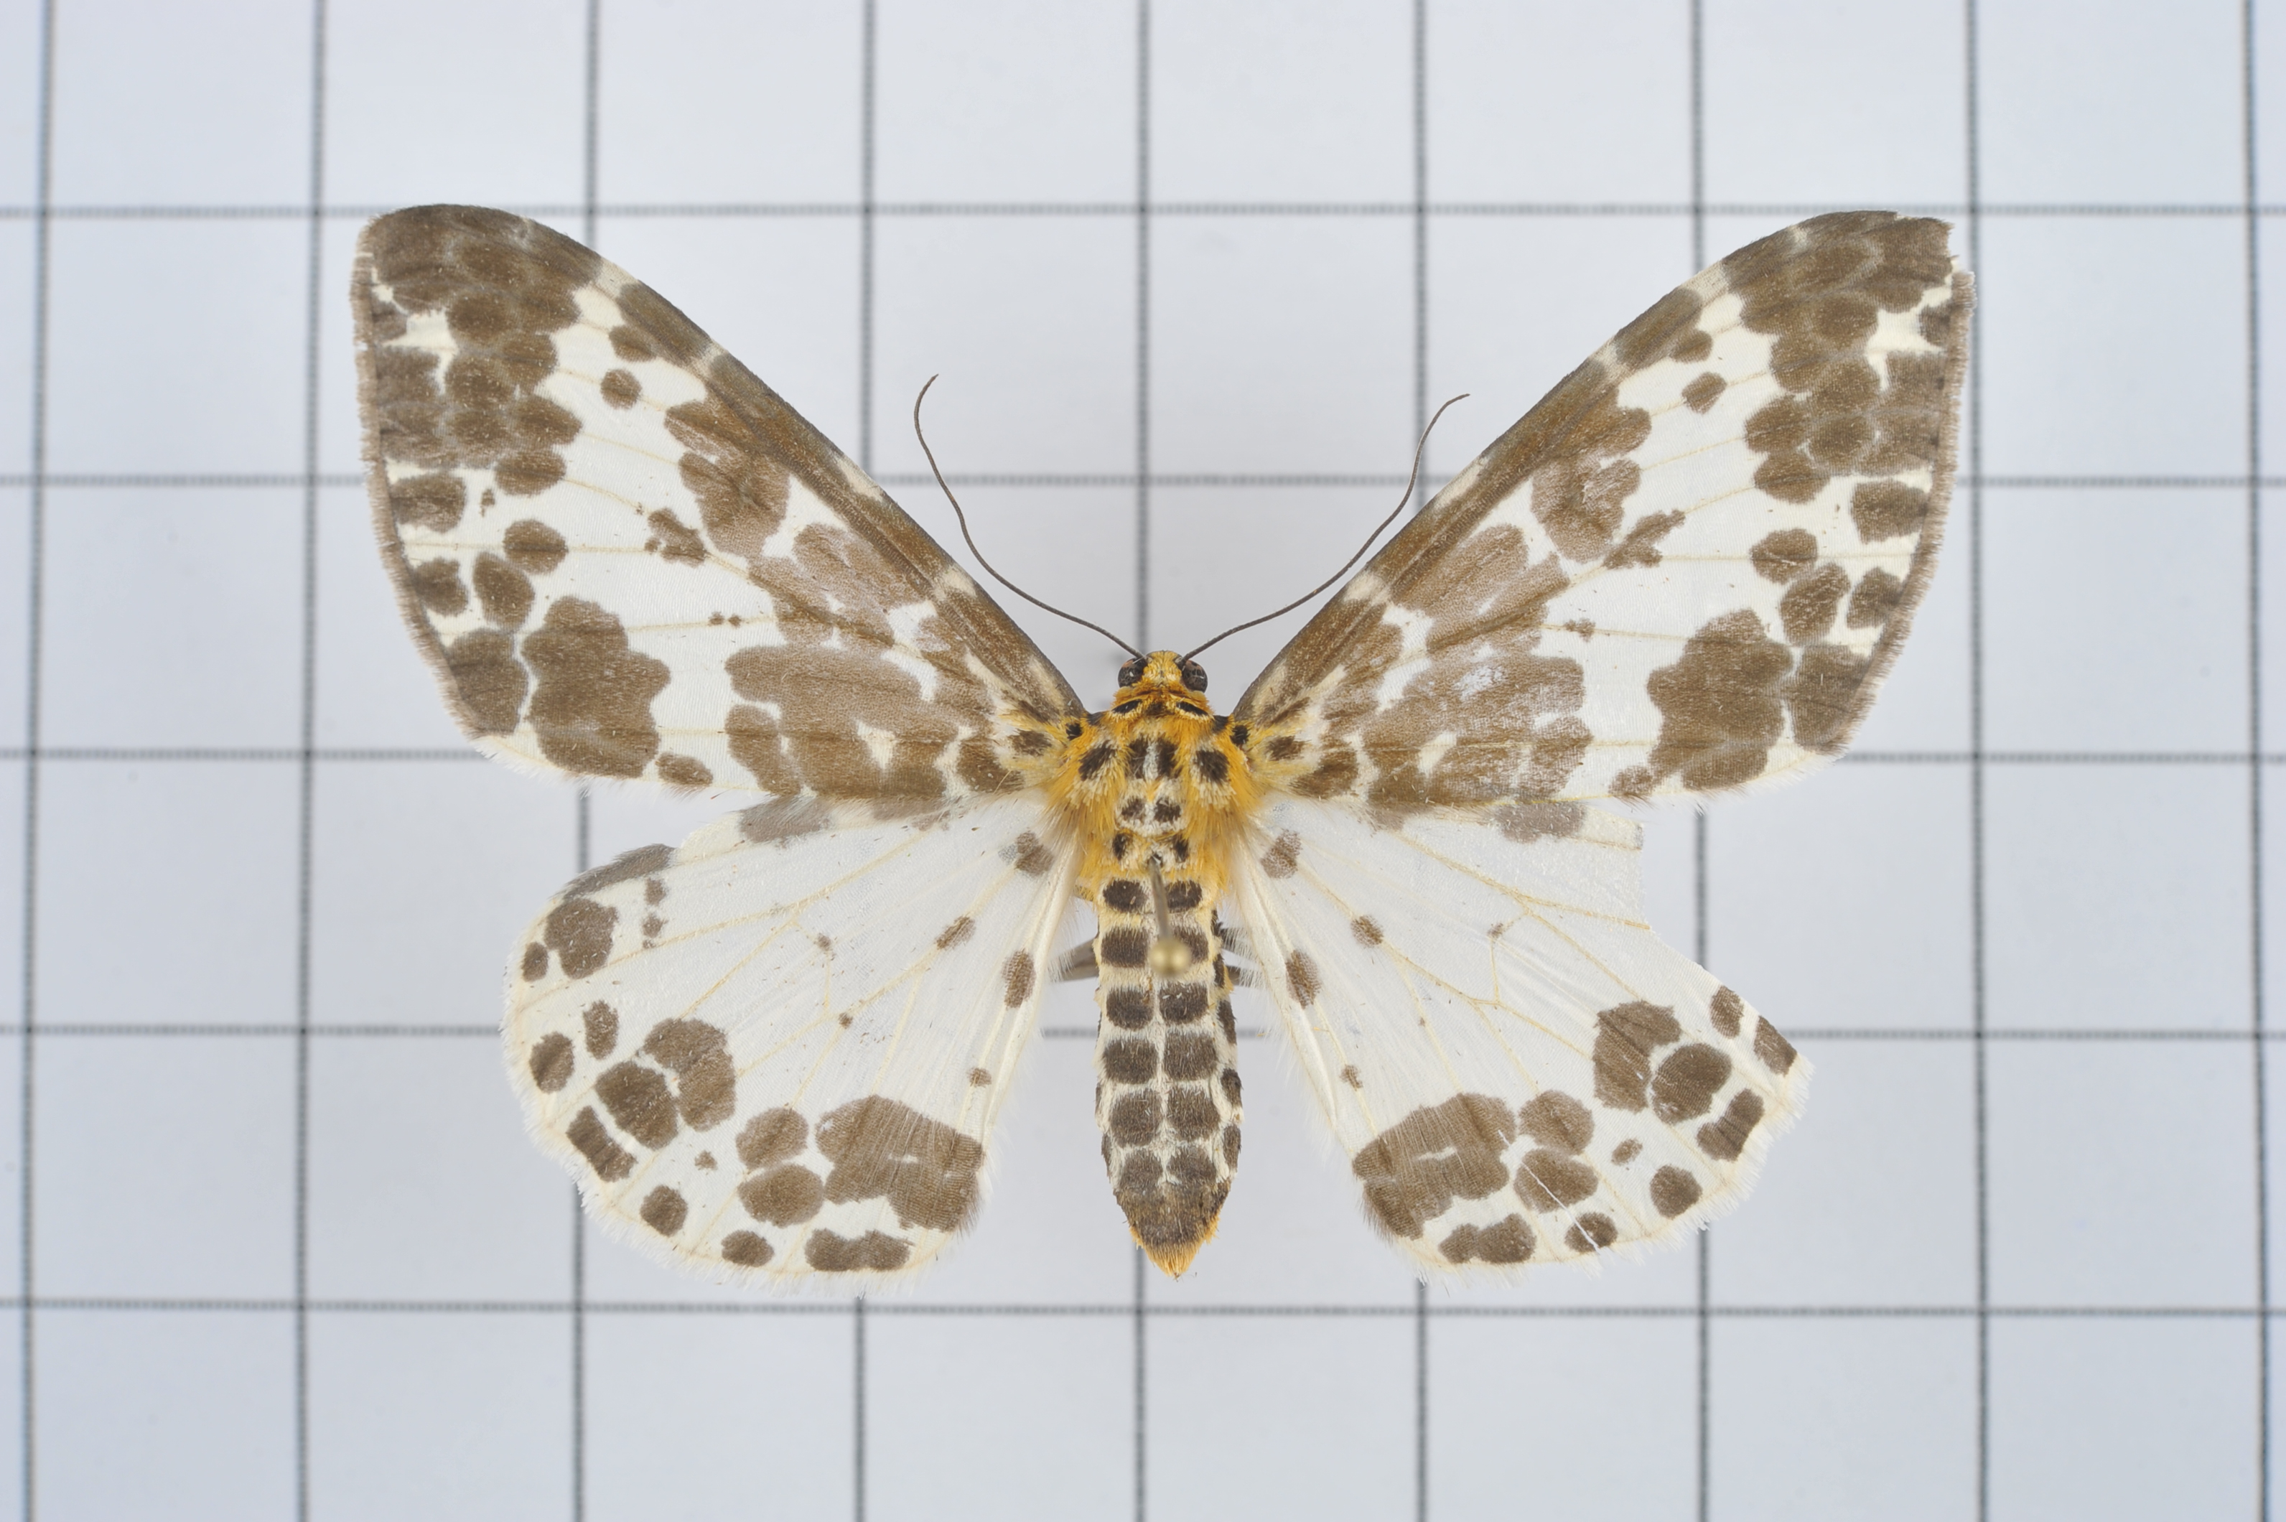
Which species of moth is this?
Pogonopygia pavida pavida
